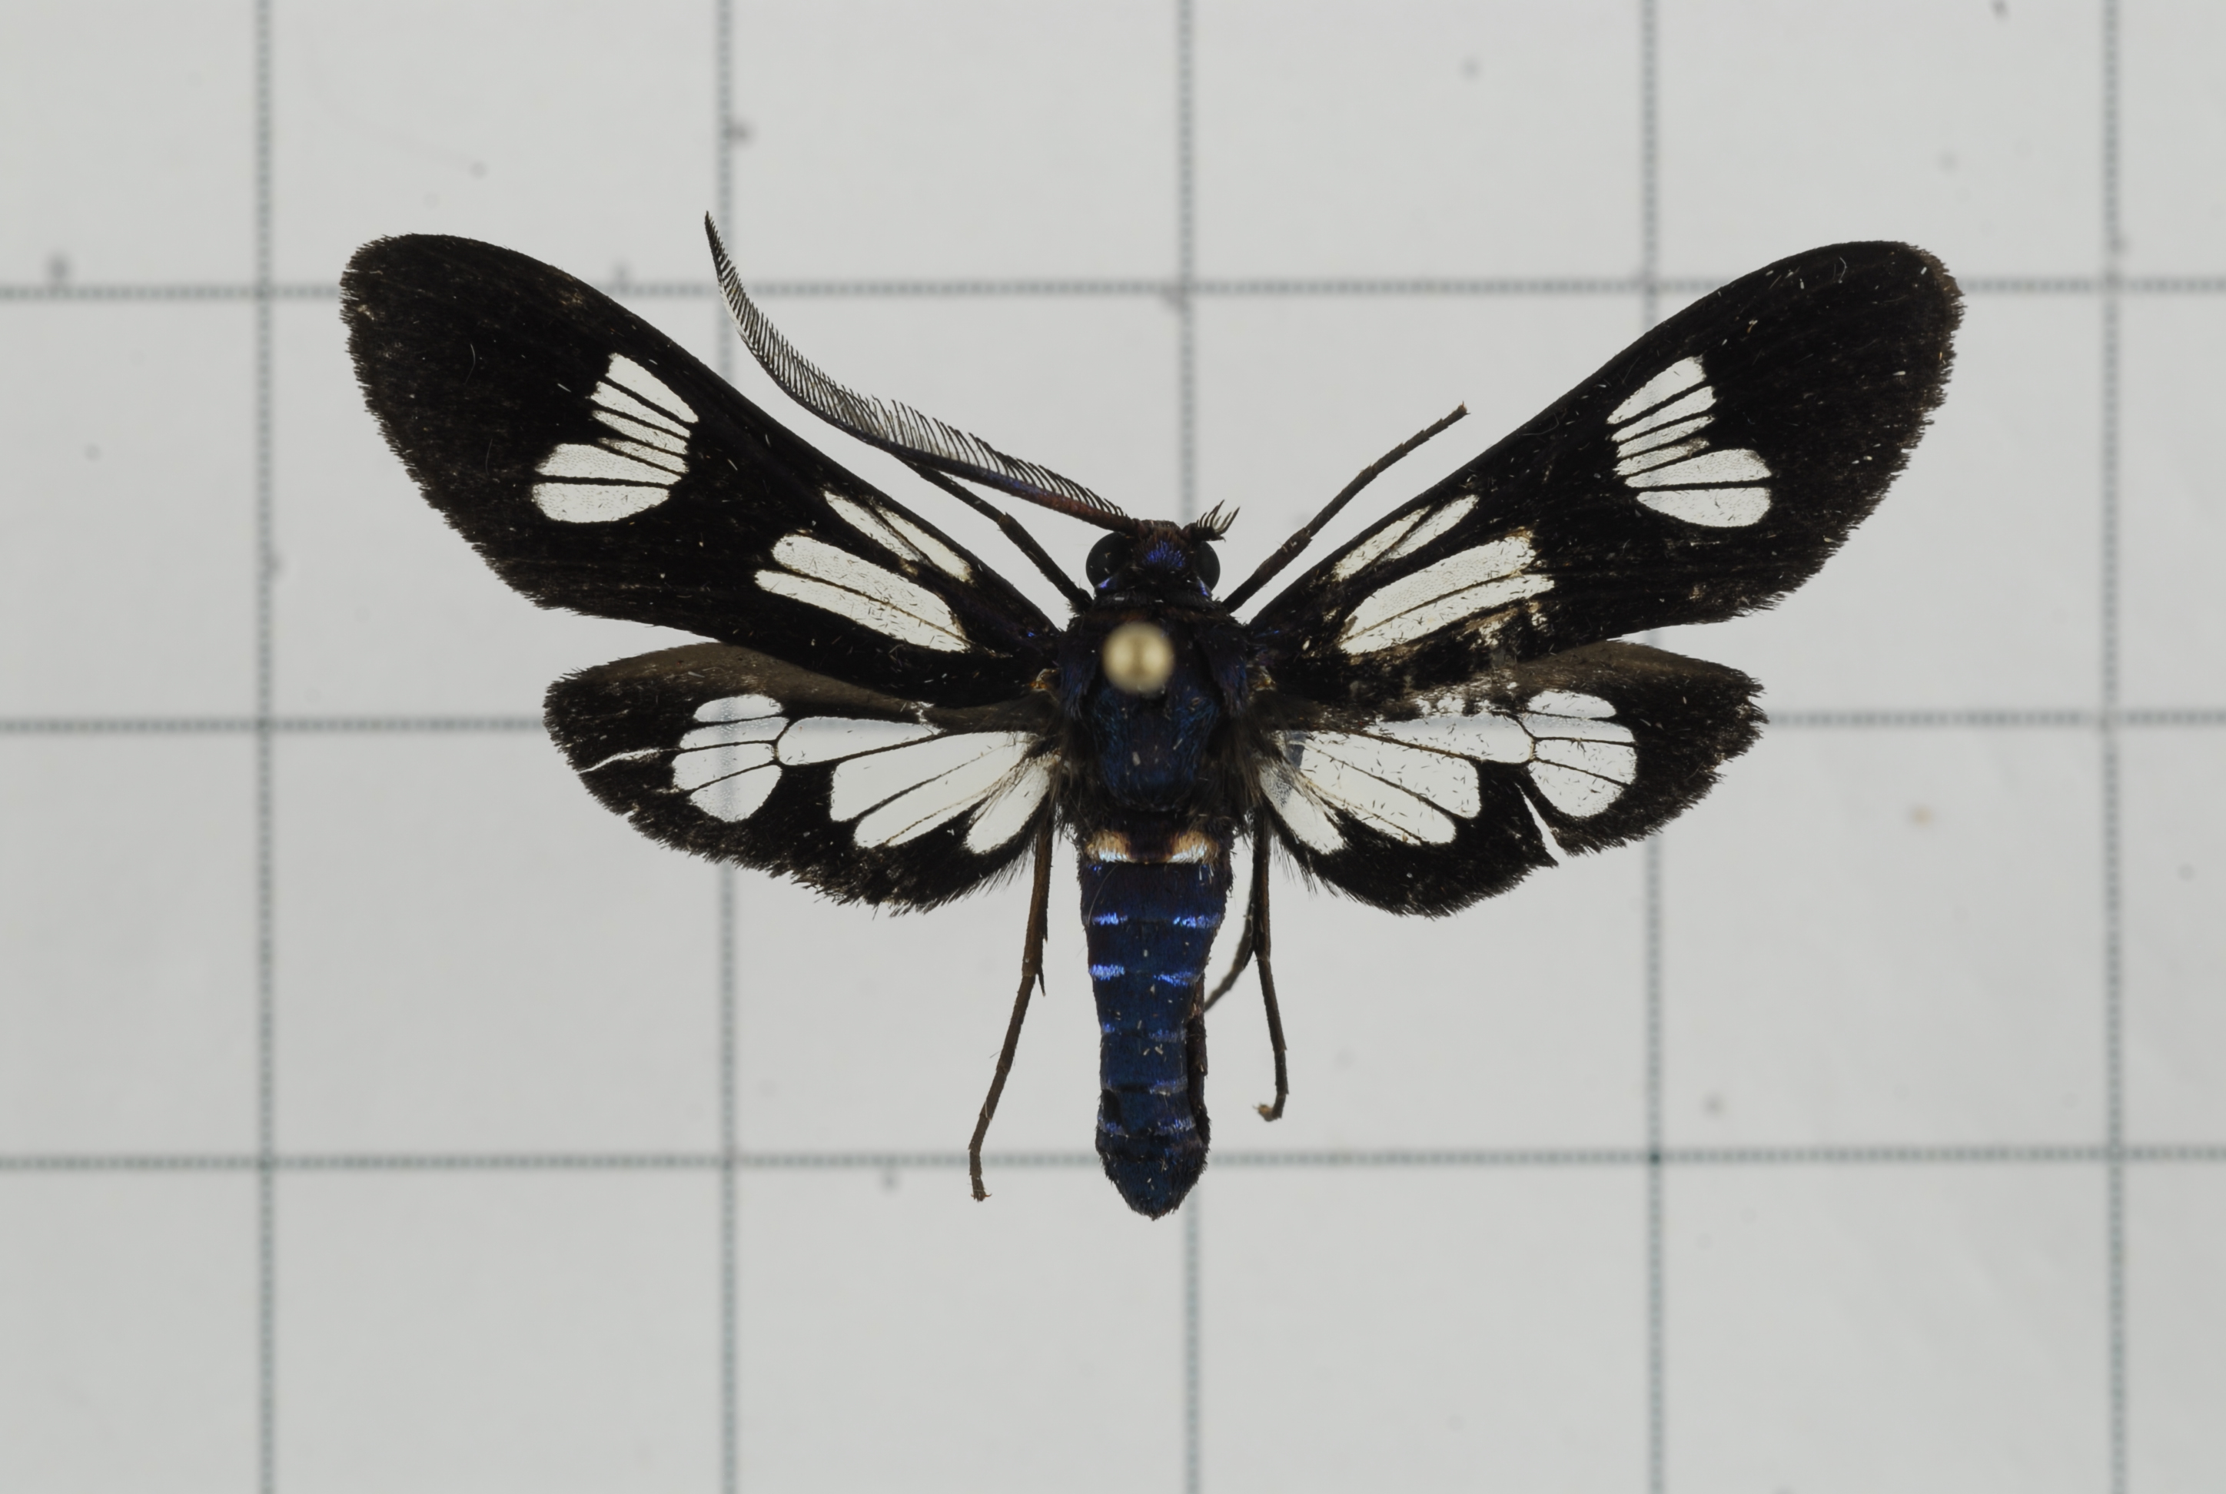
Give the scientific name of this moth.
Piarosoma fushan
